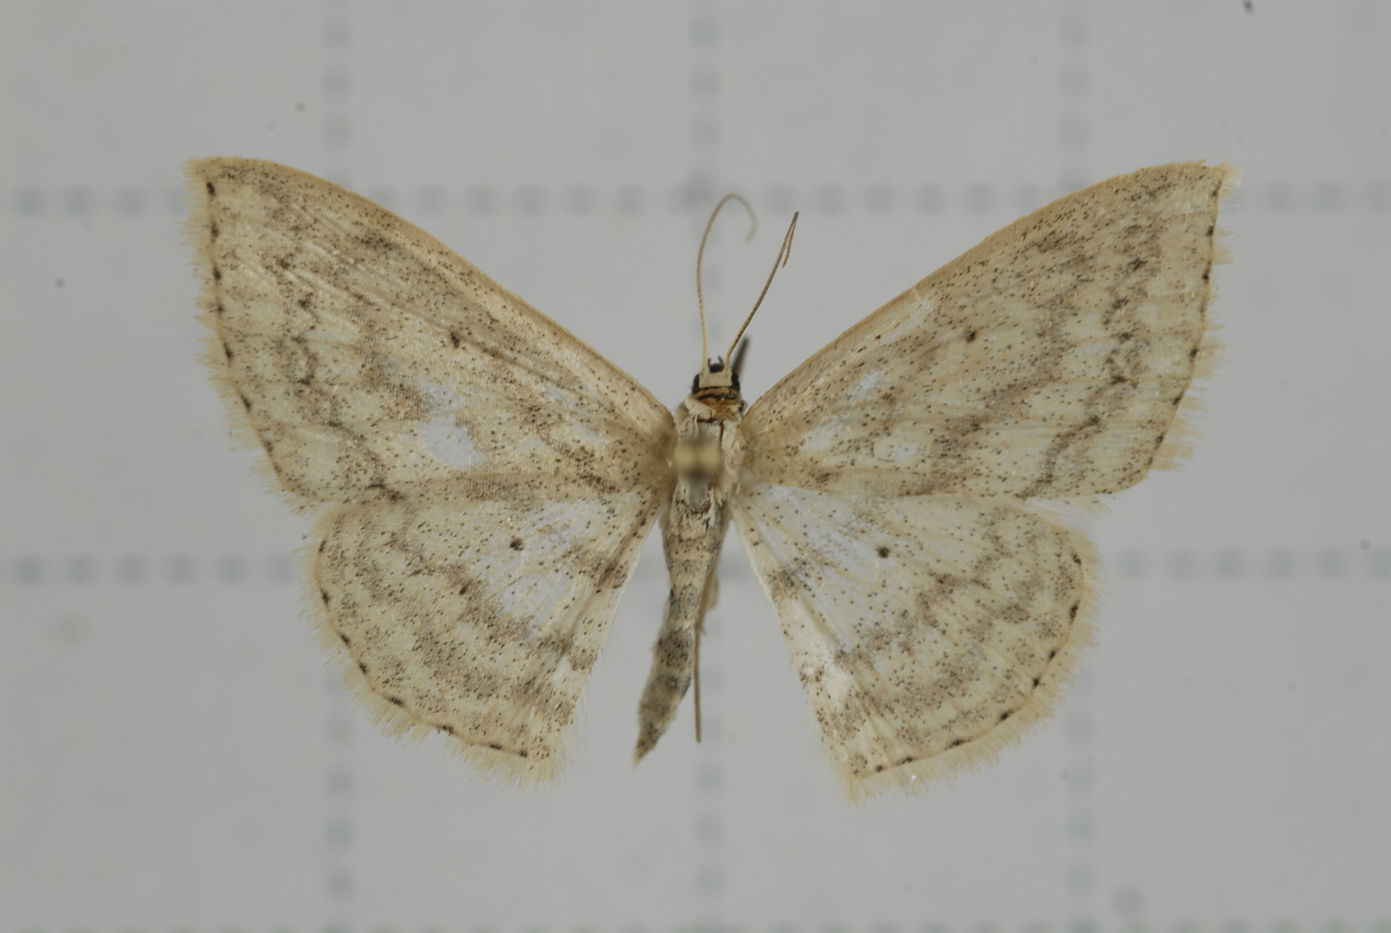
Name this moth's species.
Scopula kagiata
